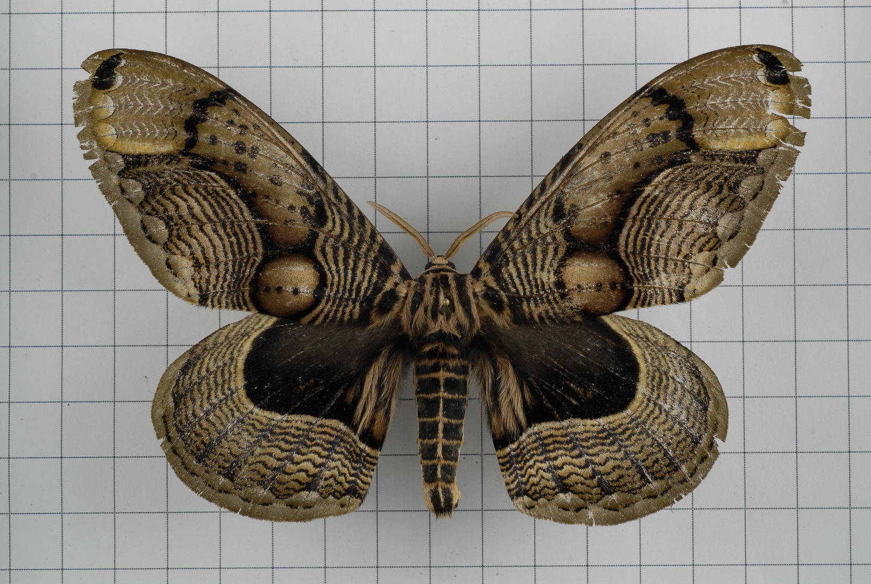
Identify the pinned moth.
Brahmaea wallichii insulata
